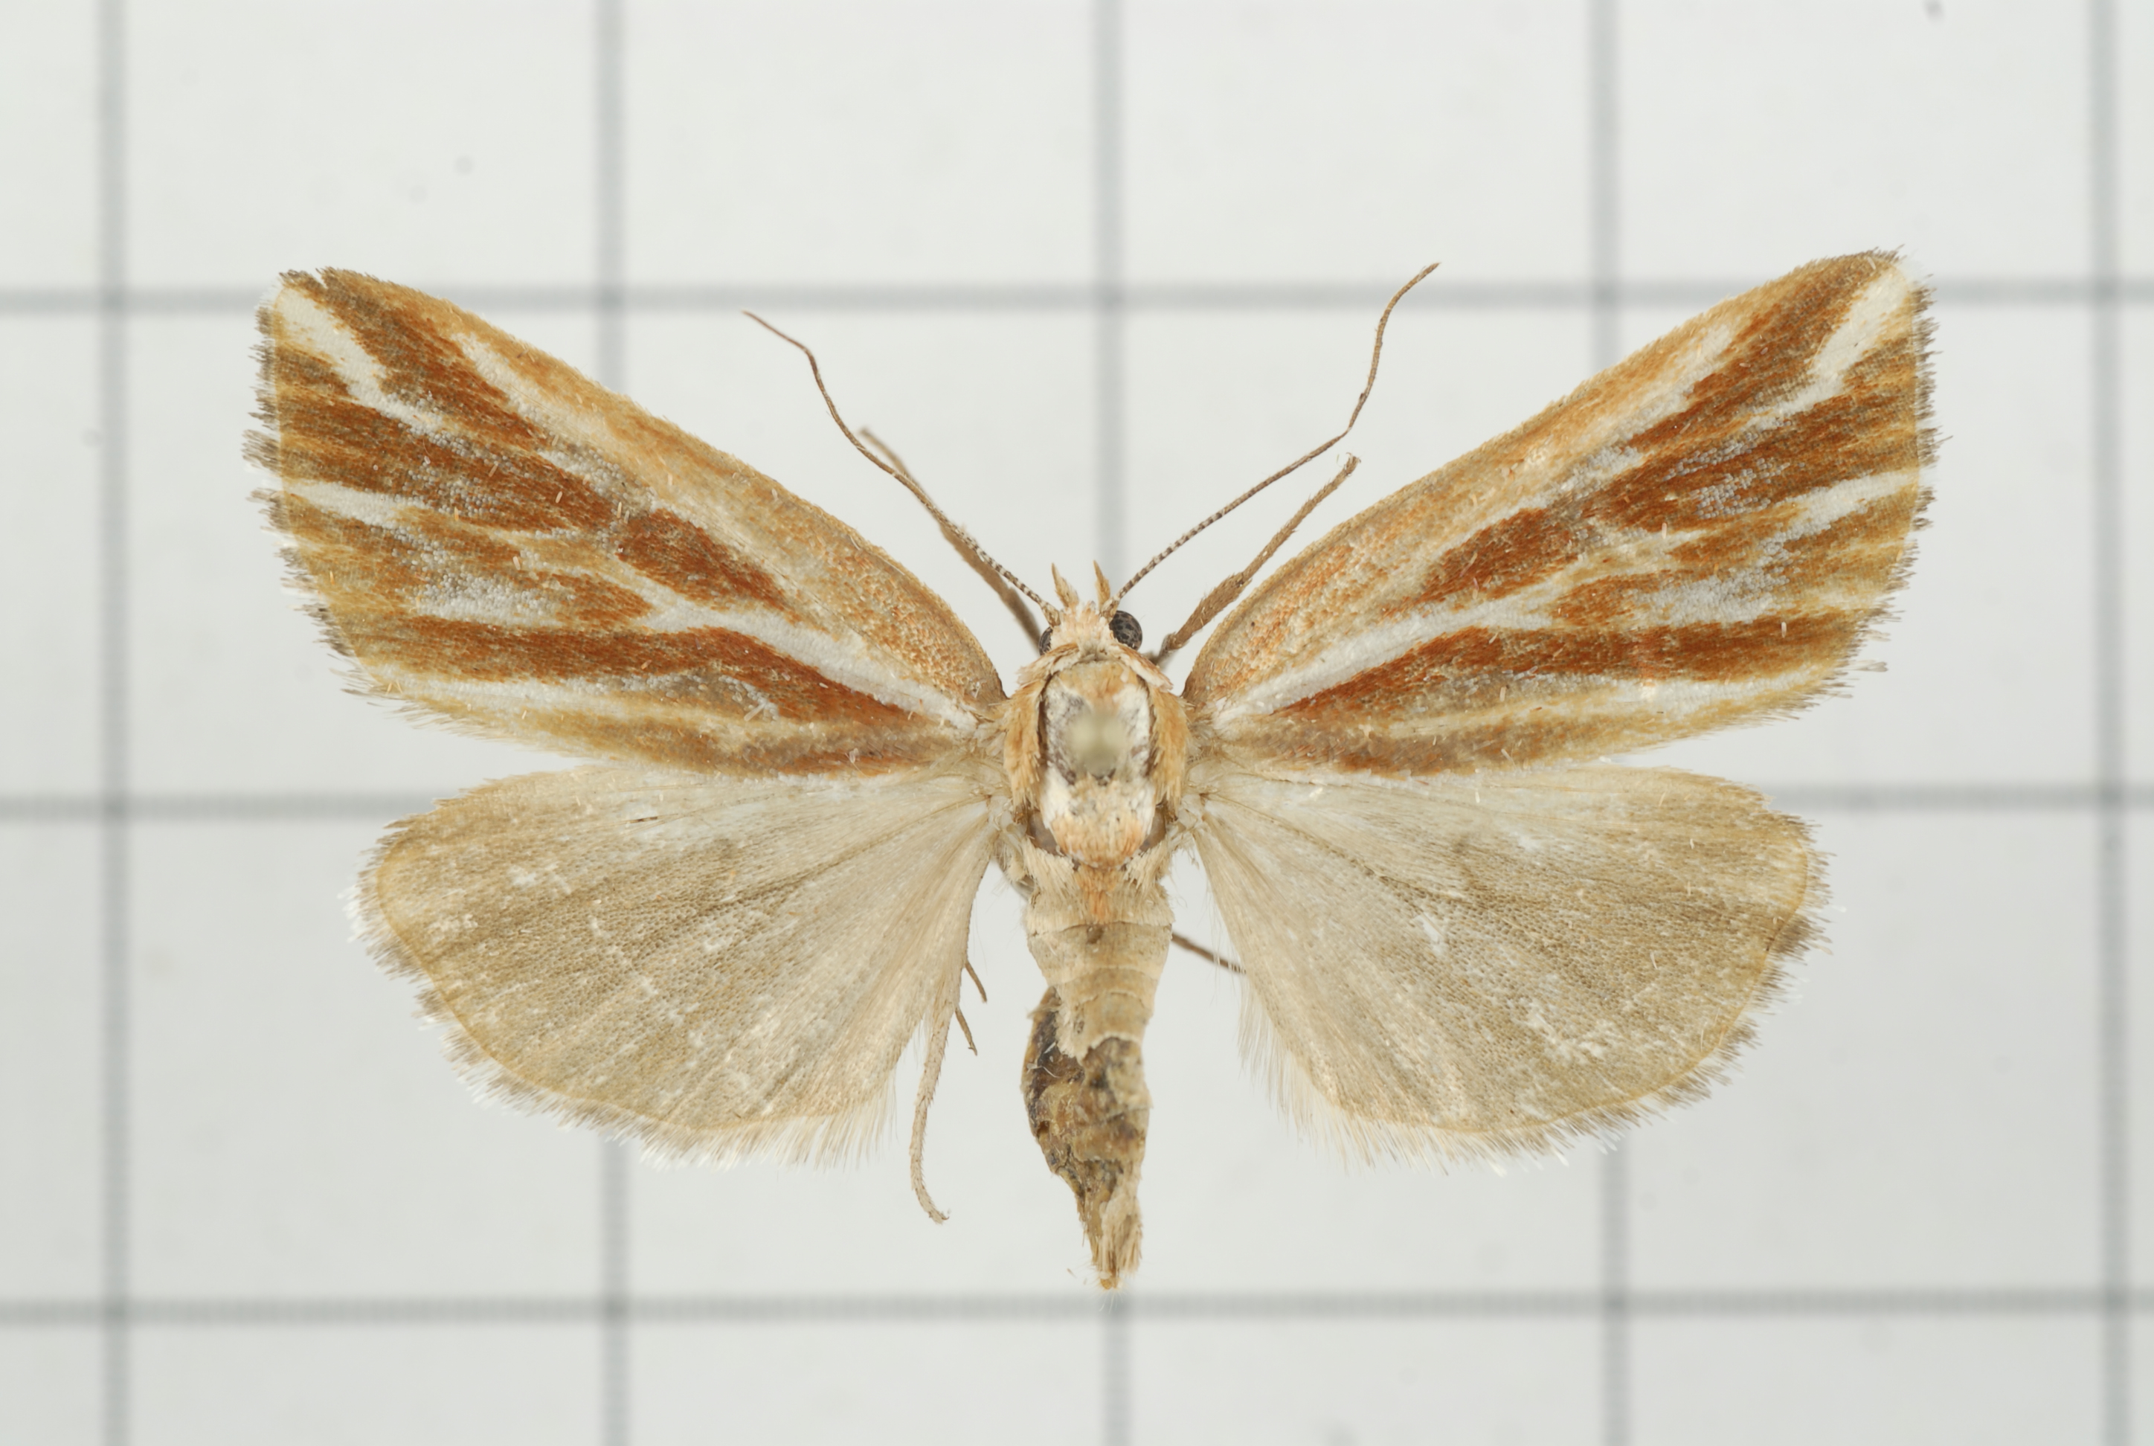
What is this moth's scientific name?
Narangodes confluens
